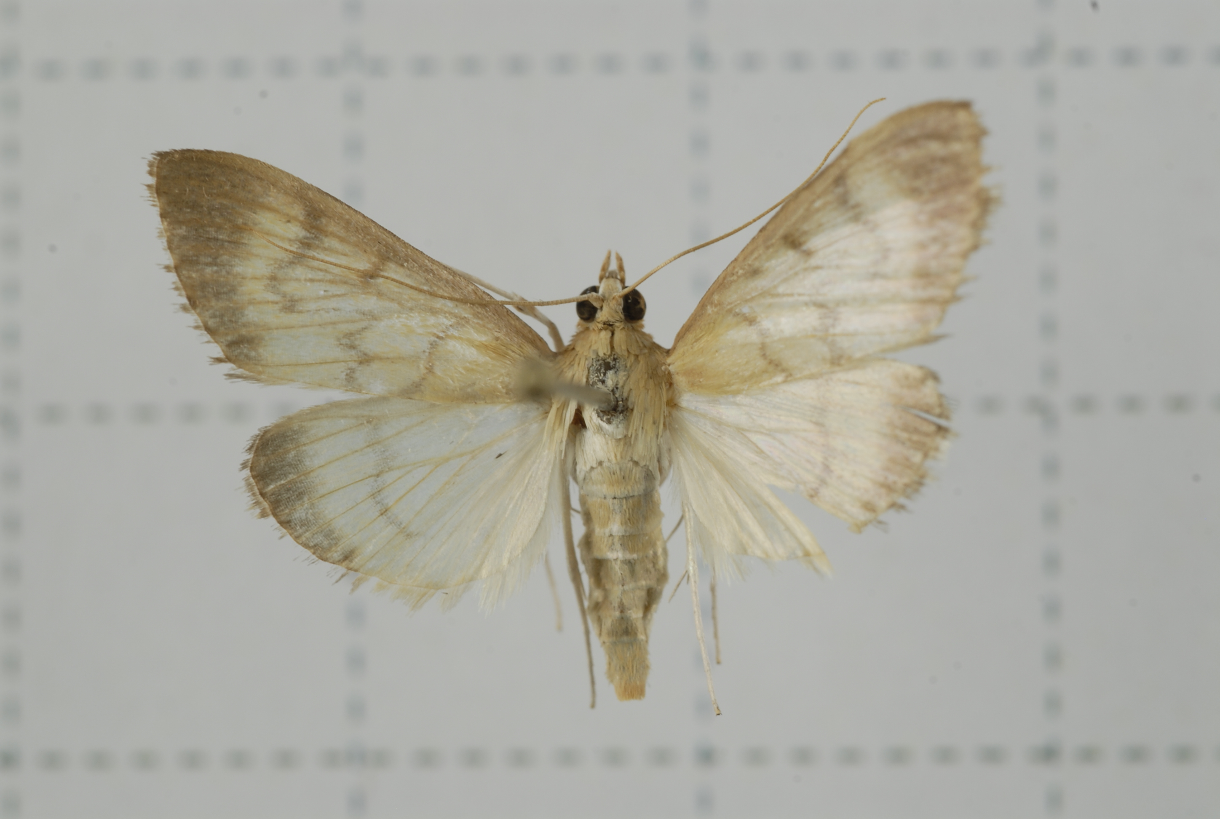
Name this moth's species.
Crypsiptya coclesalis
